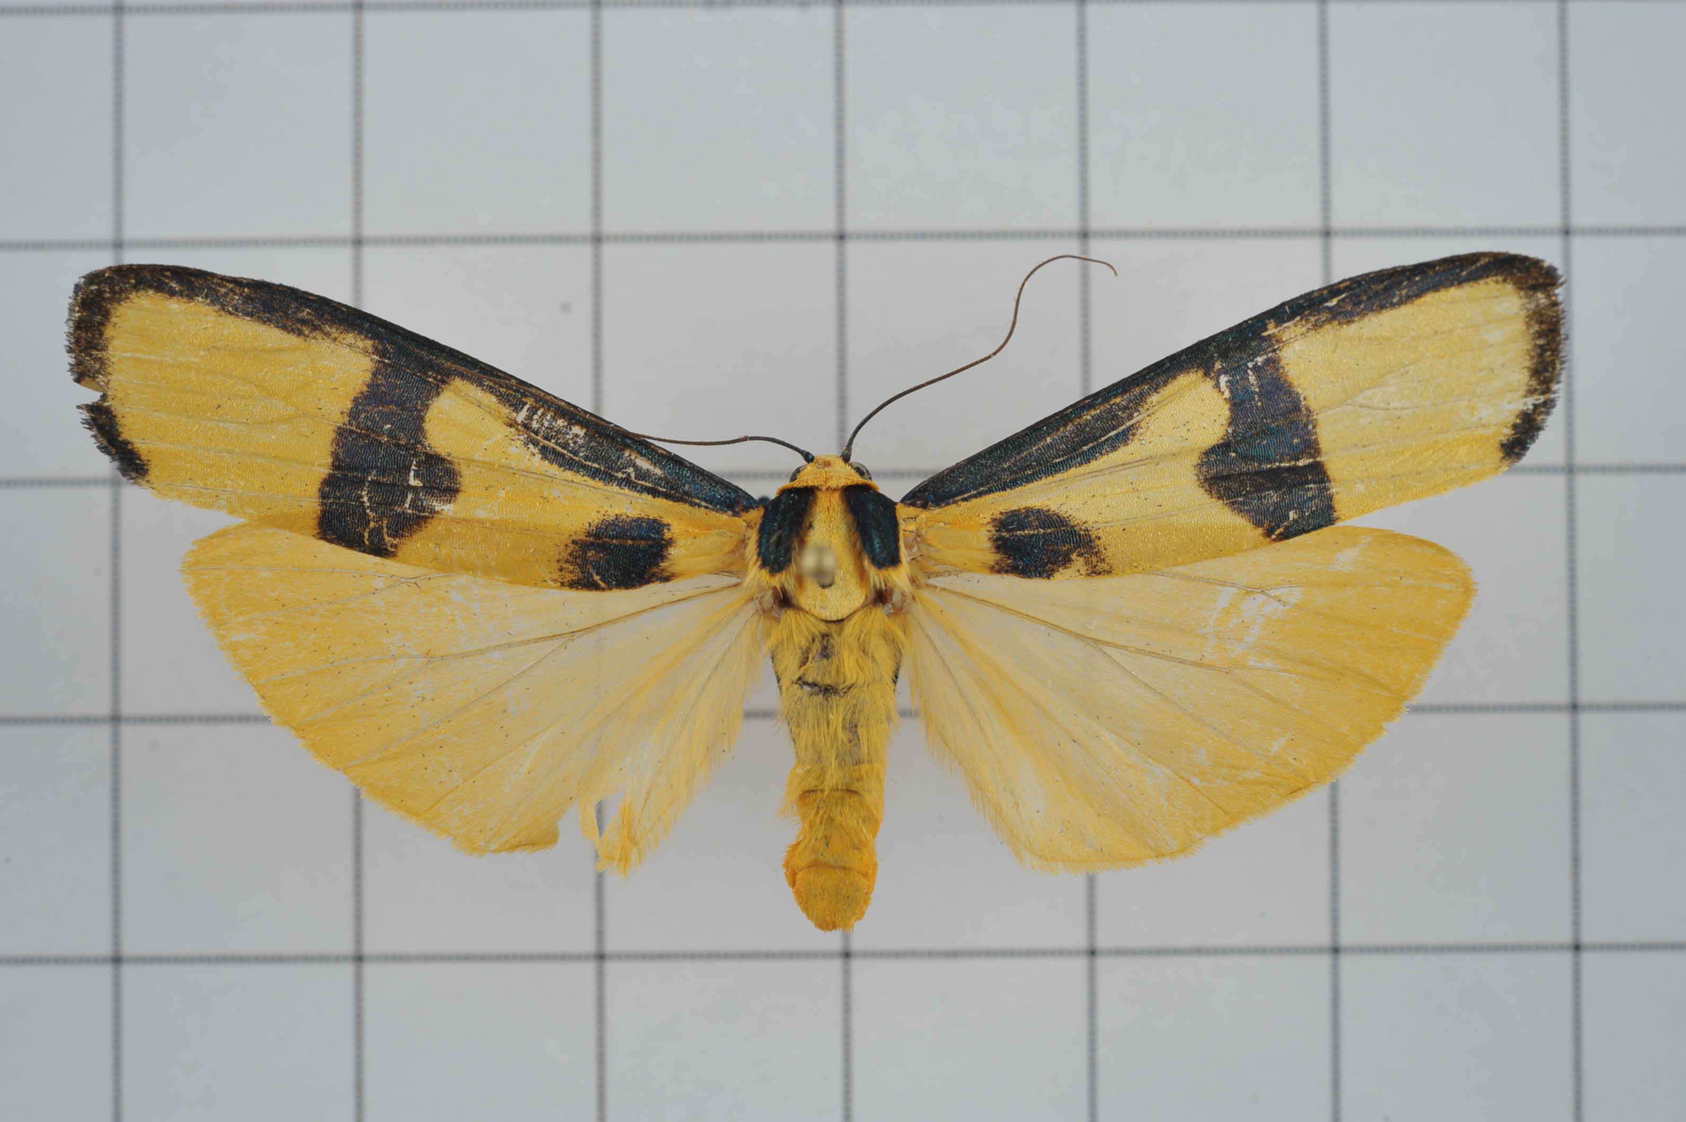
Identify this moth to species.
Chrysaeglia magnifica
